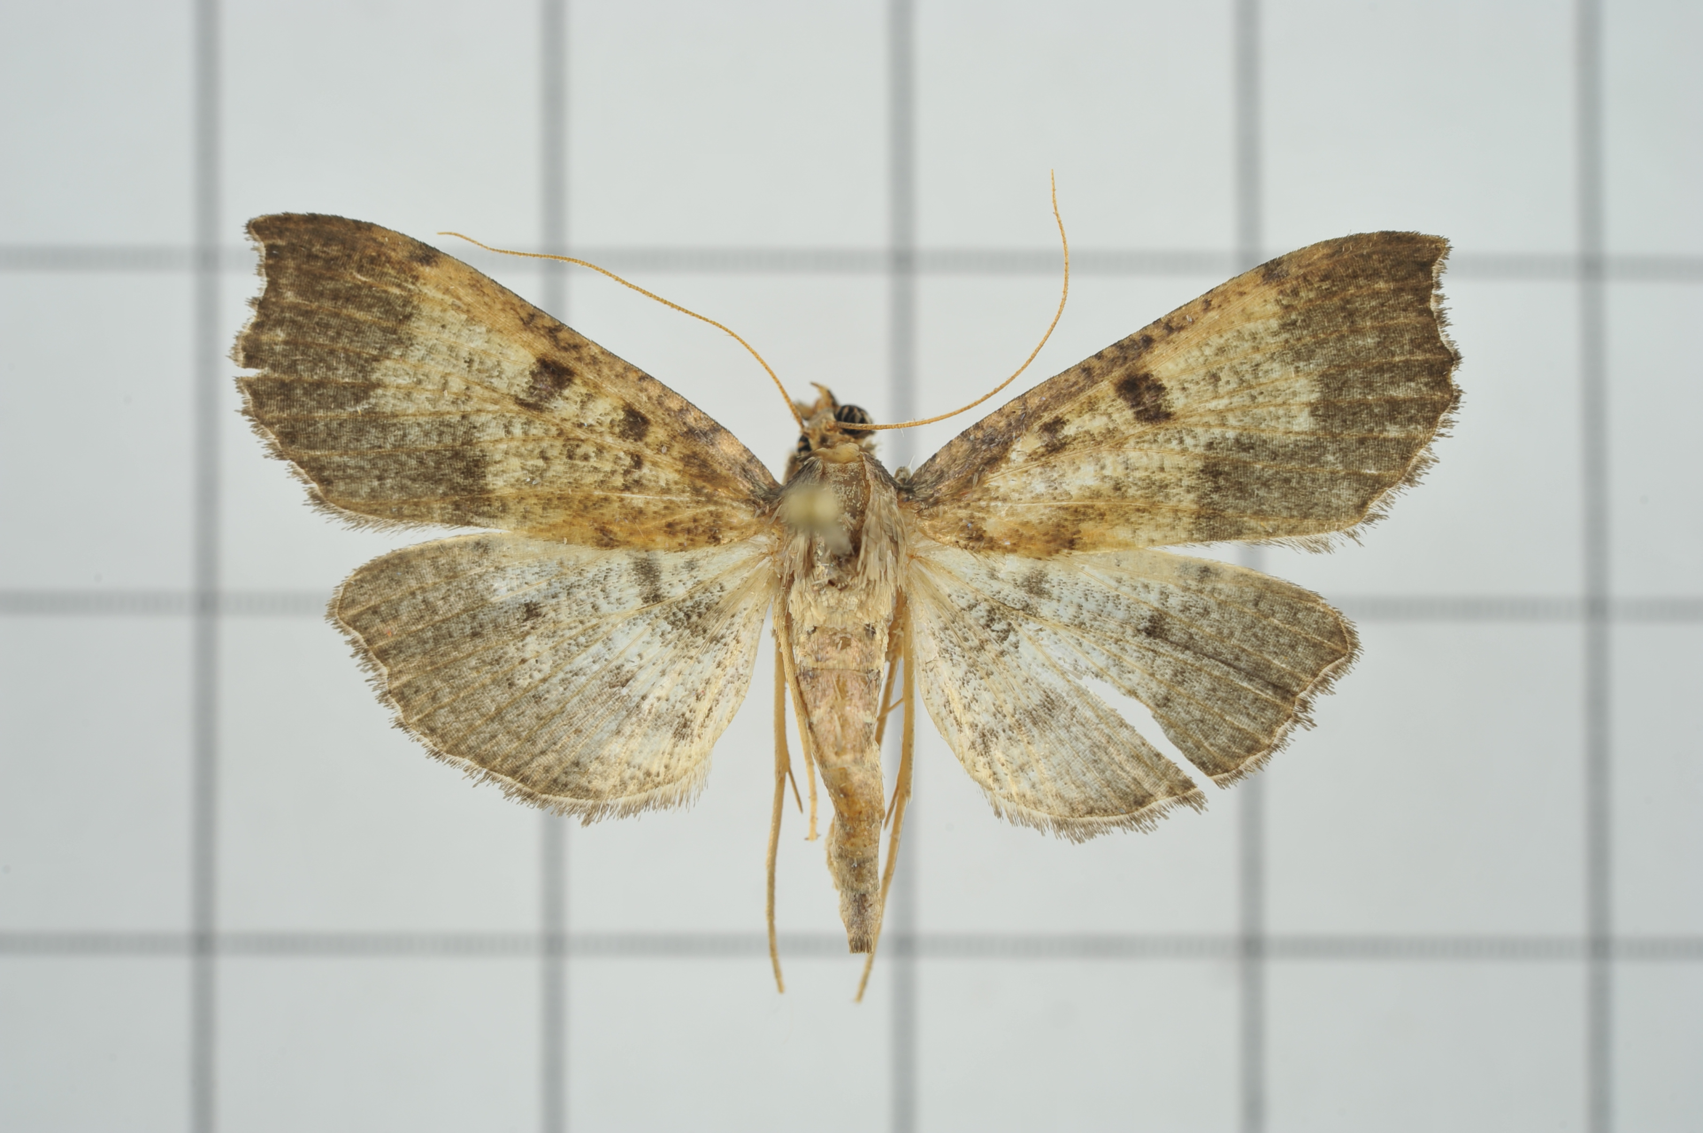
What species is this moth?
Ceratarcha umbrosa
